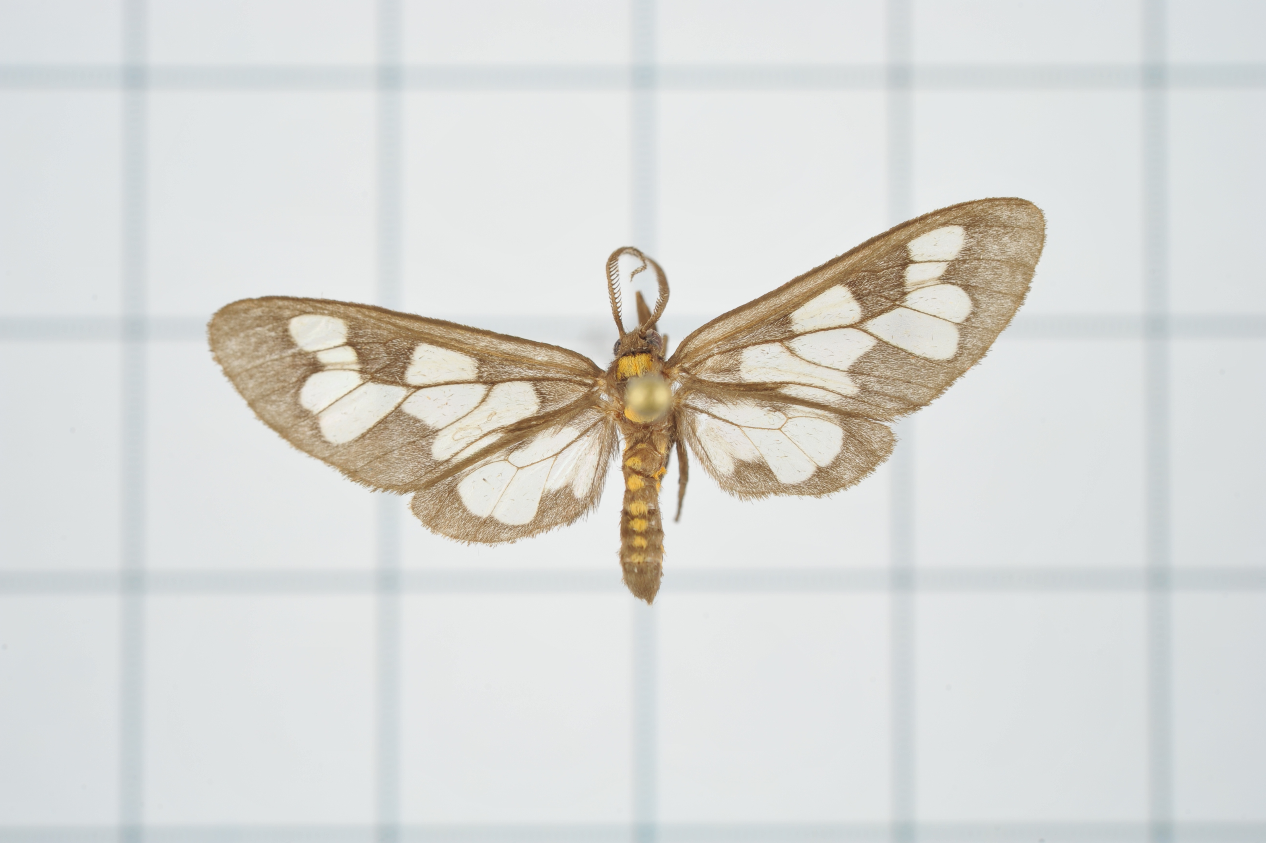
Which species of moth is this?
Eressa confinis finitima
